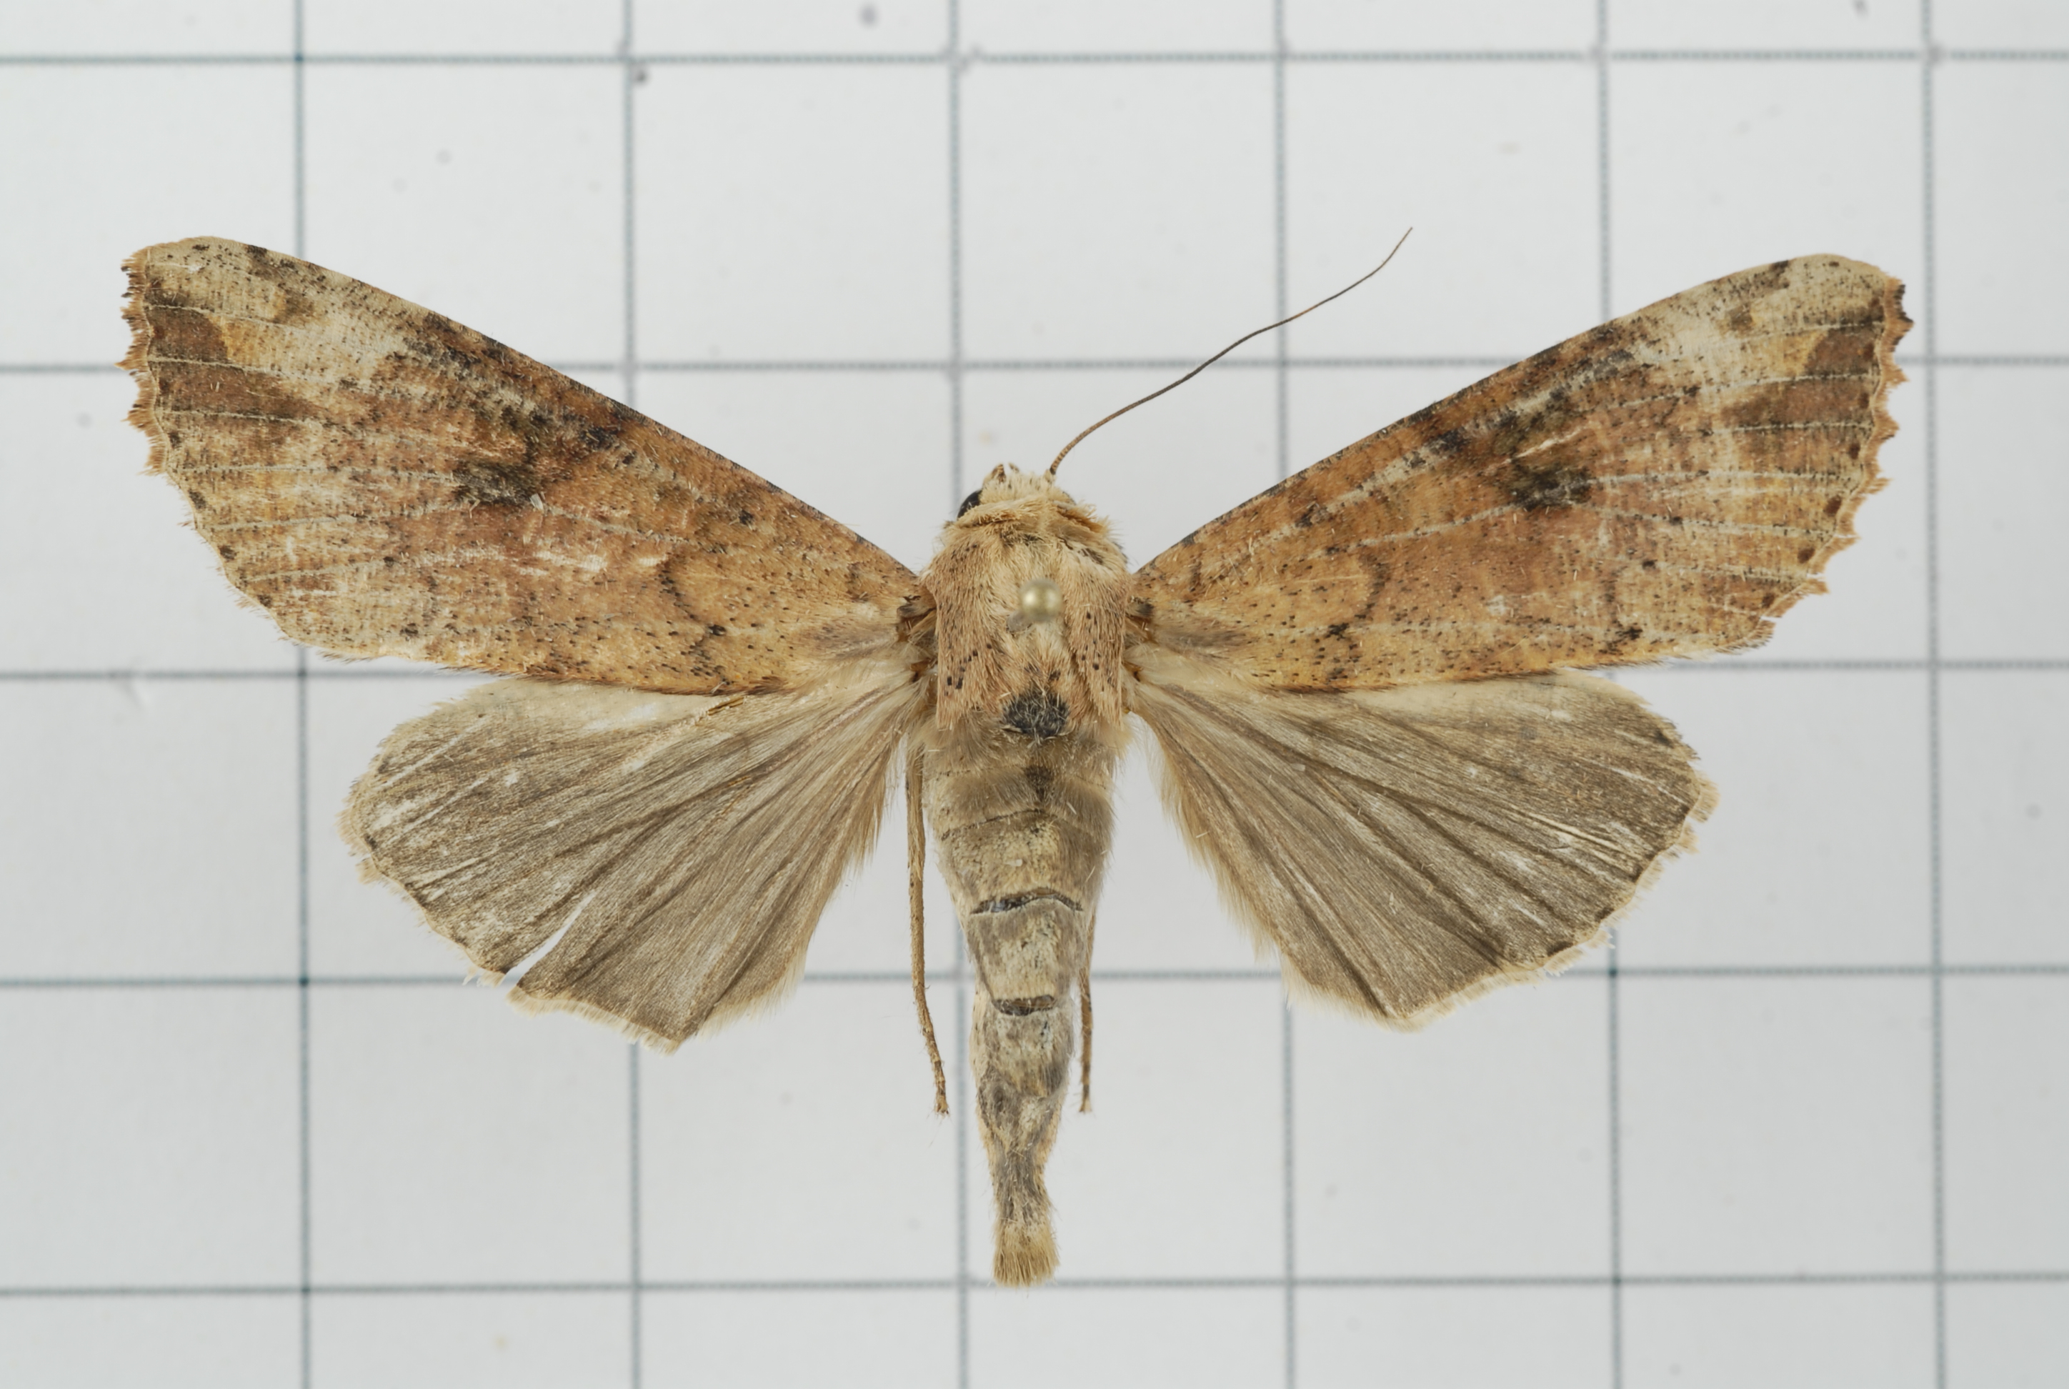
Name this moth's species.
Tiracola aureata
